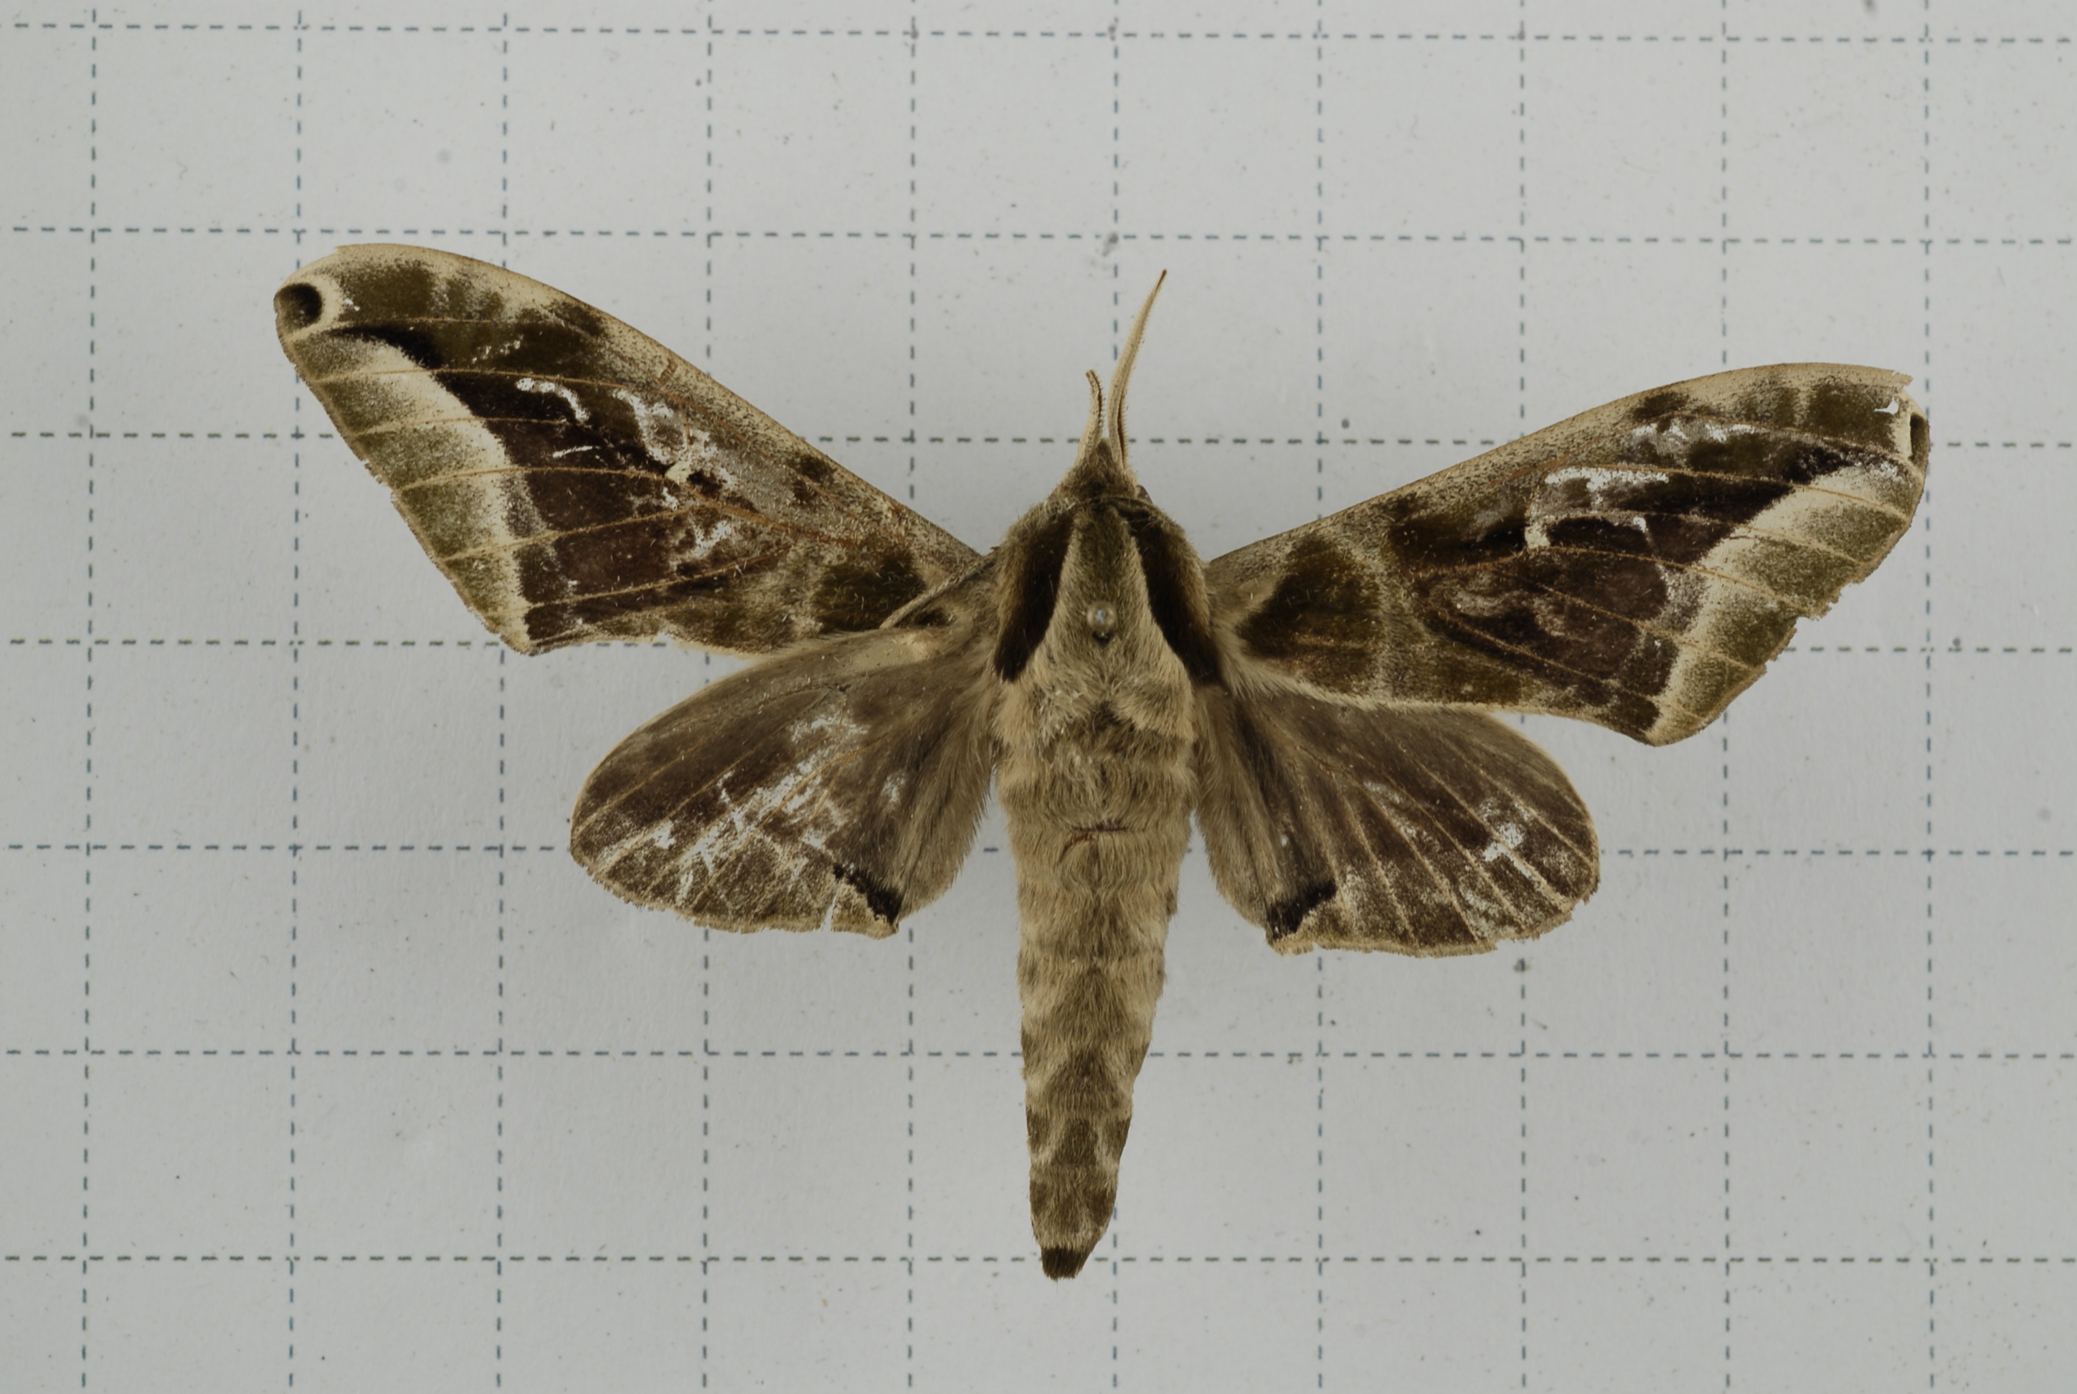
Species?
Parum colligata
